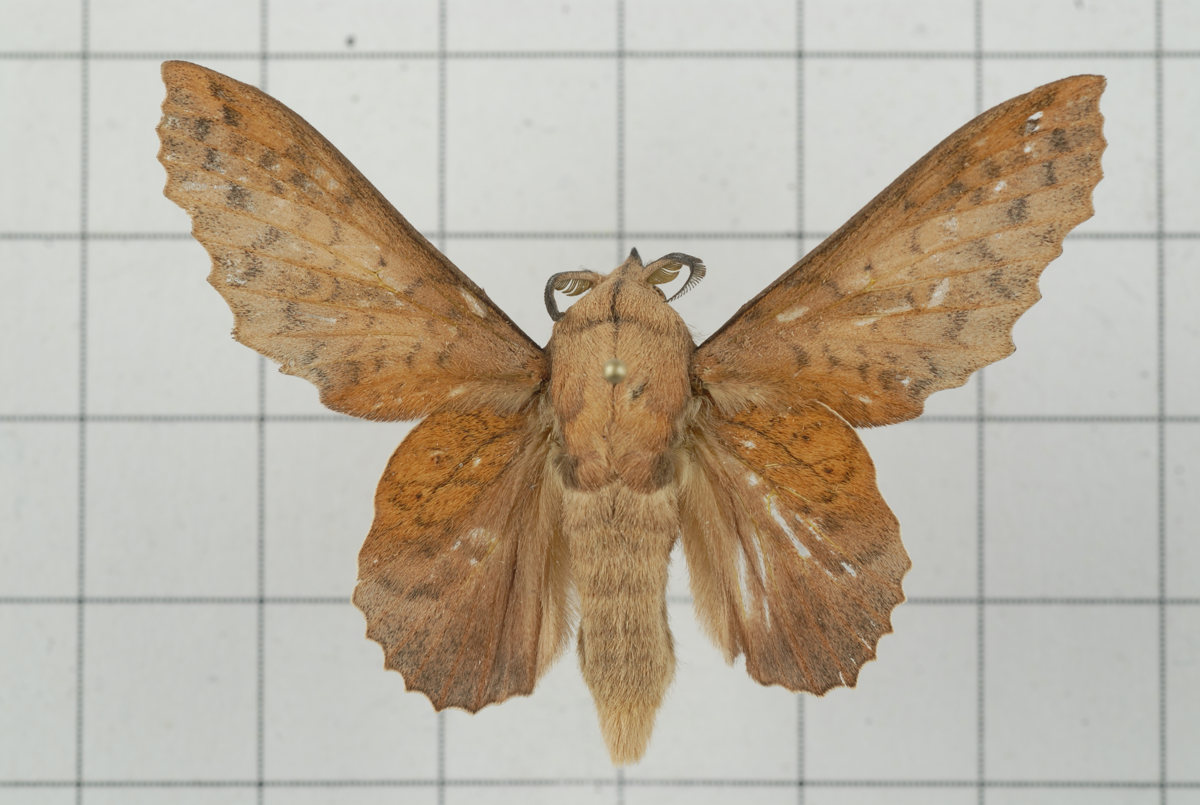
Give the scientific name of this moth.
Gastropacha horishana horishana
